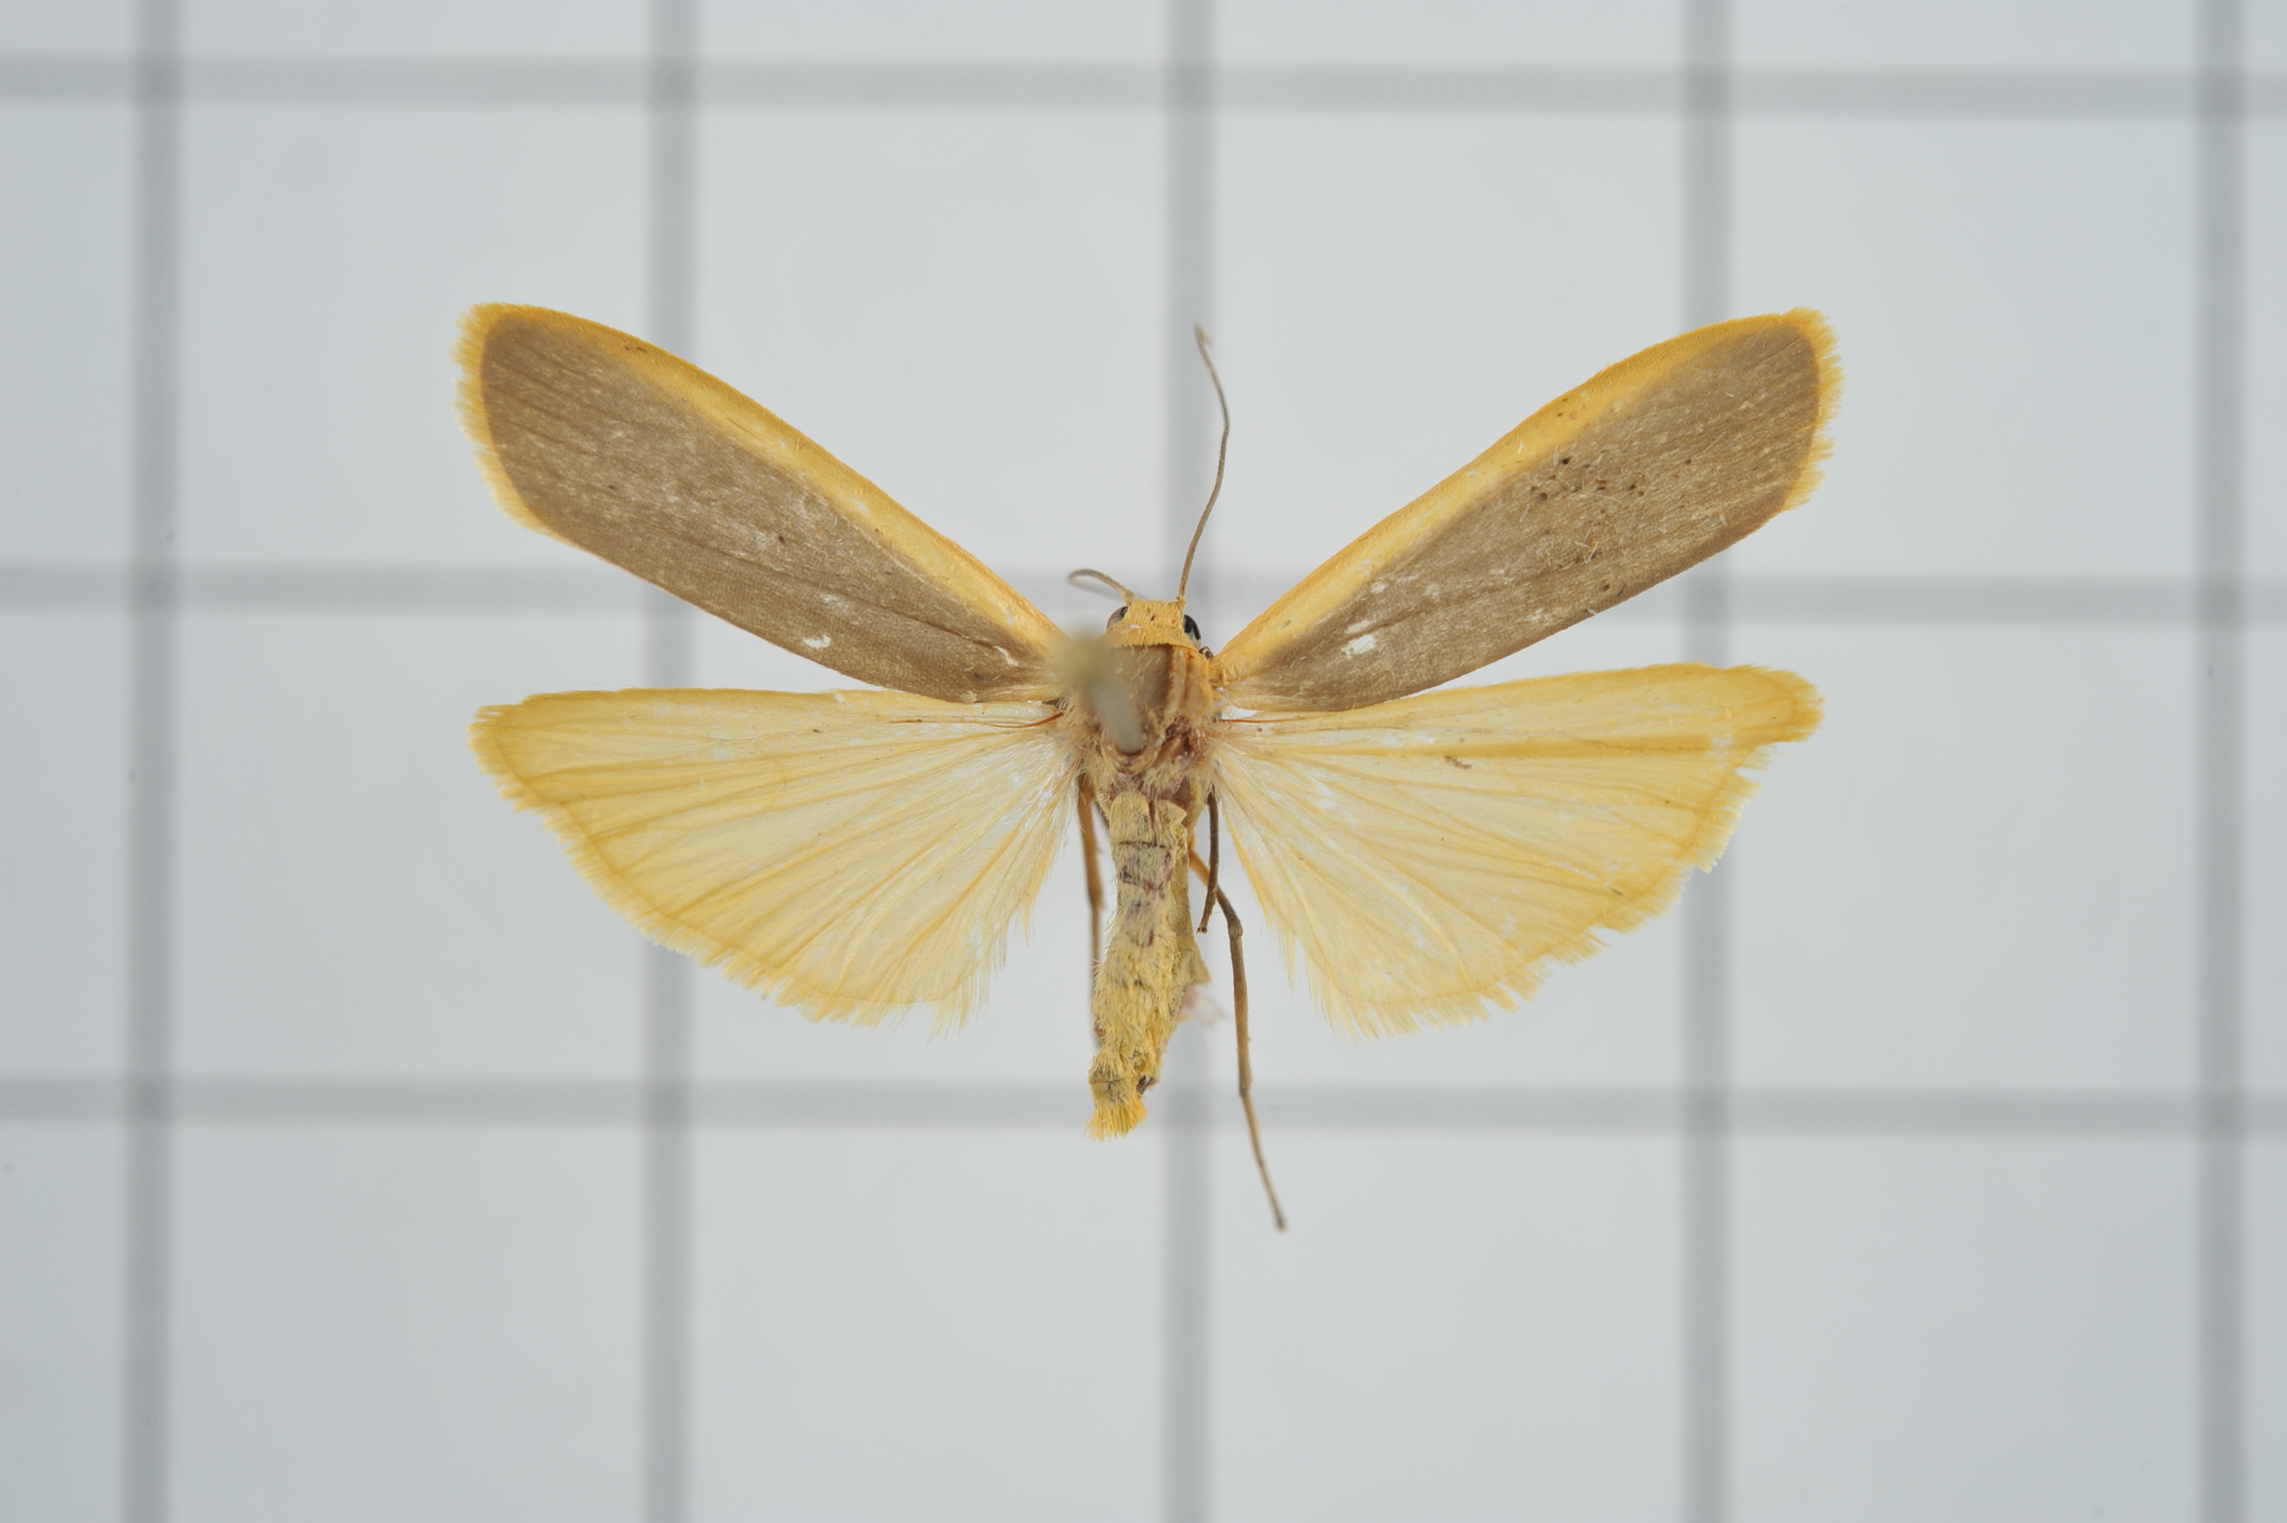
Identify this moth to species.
Brunia antica
